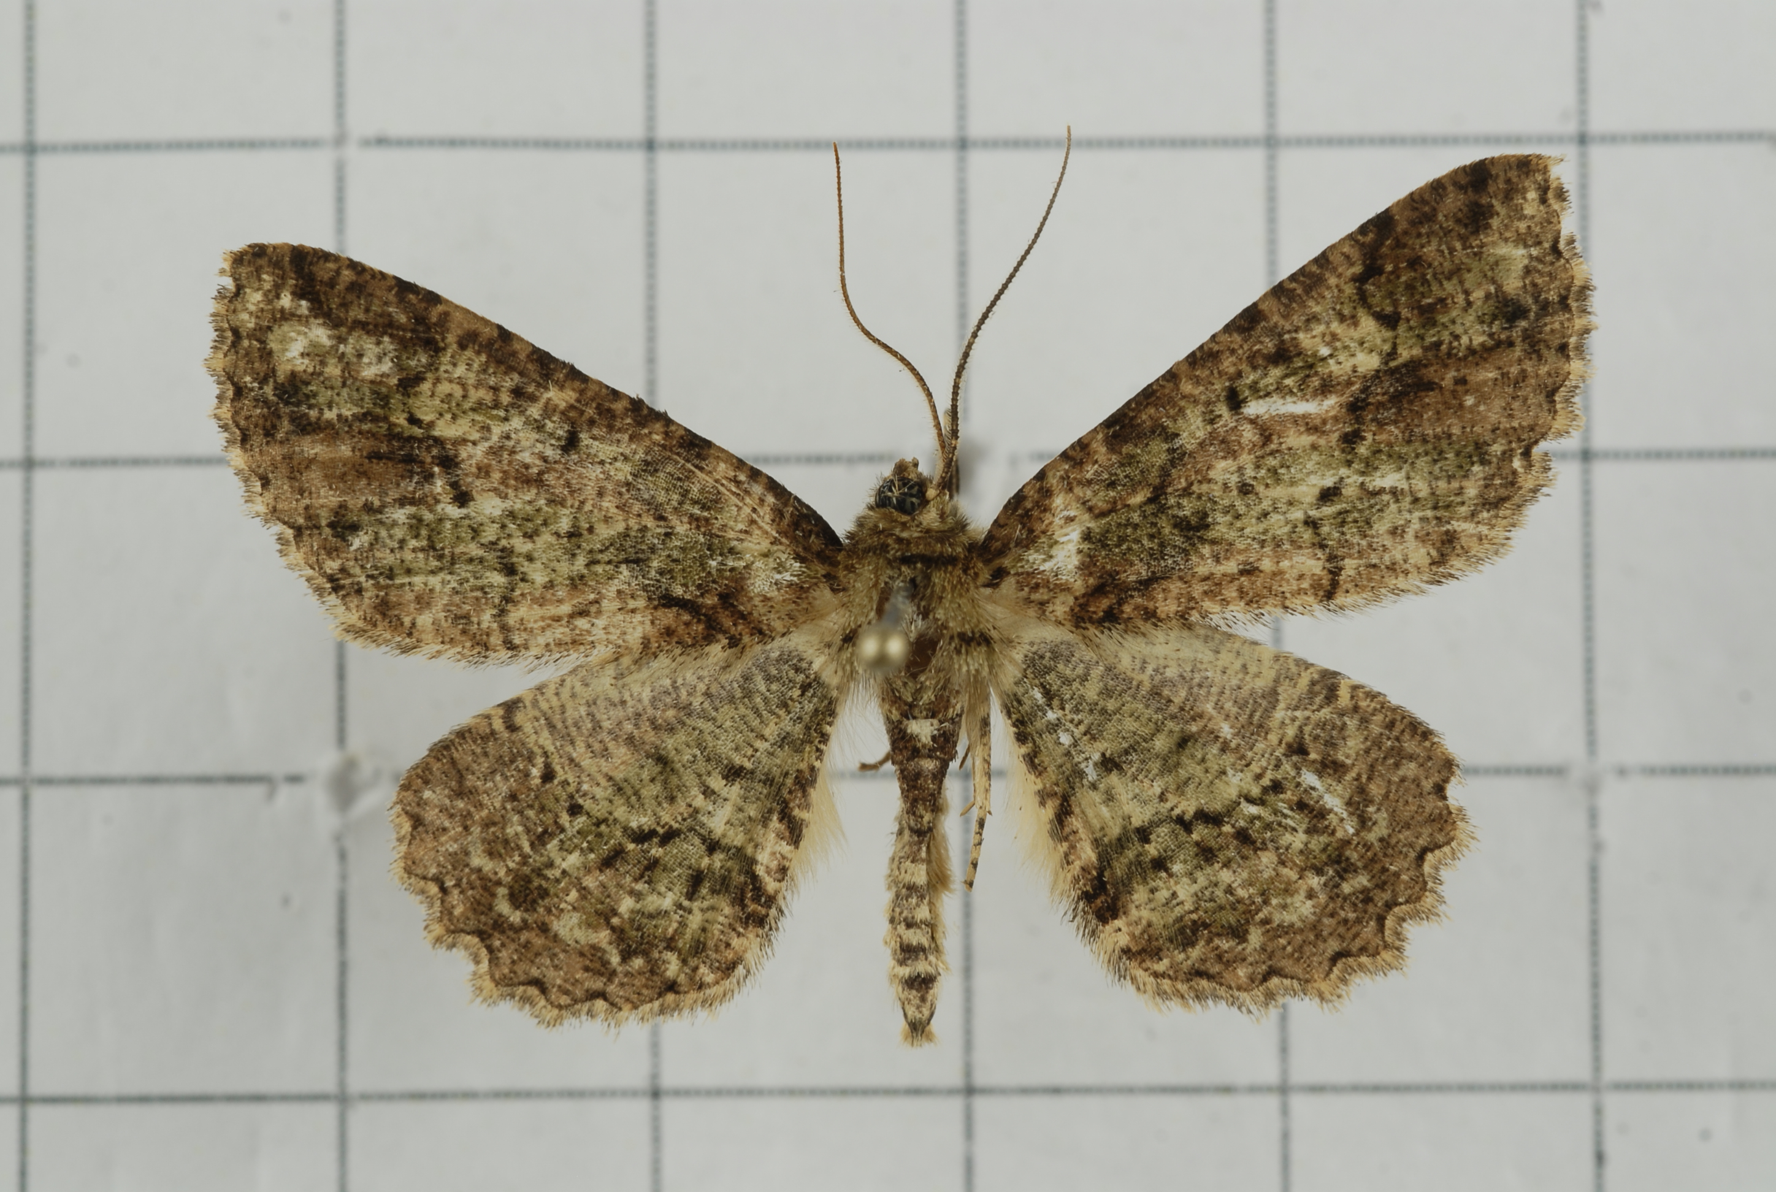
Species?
Paradarisa comparataria rantaizanensis
